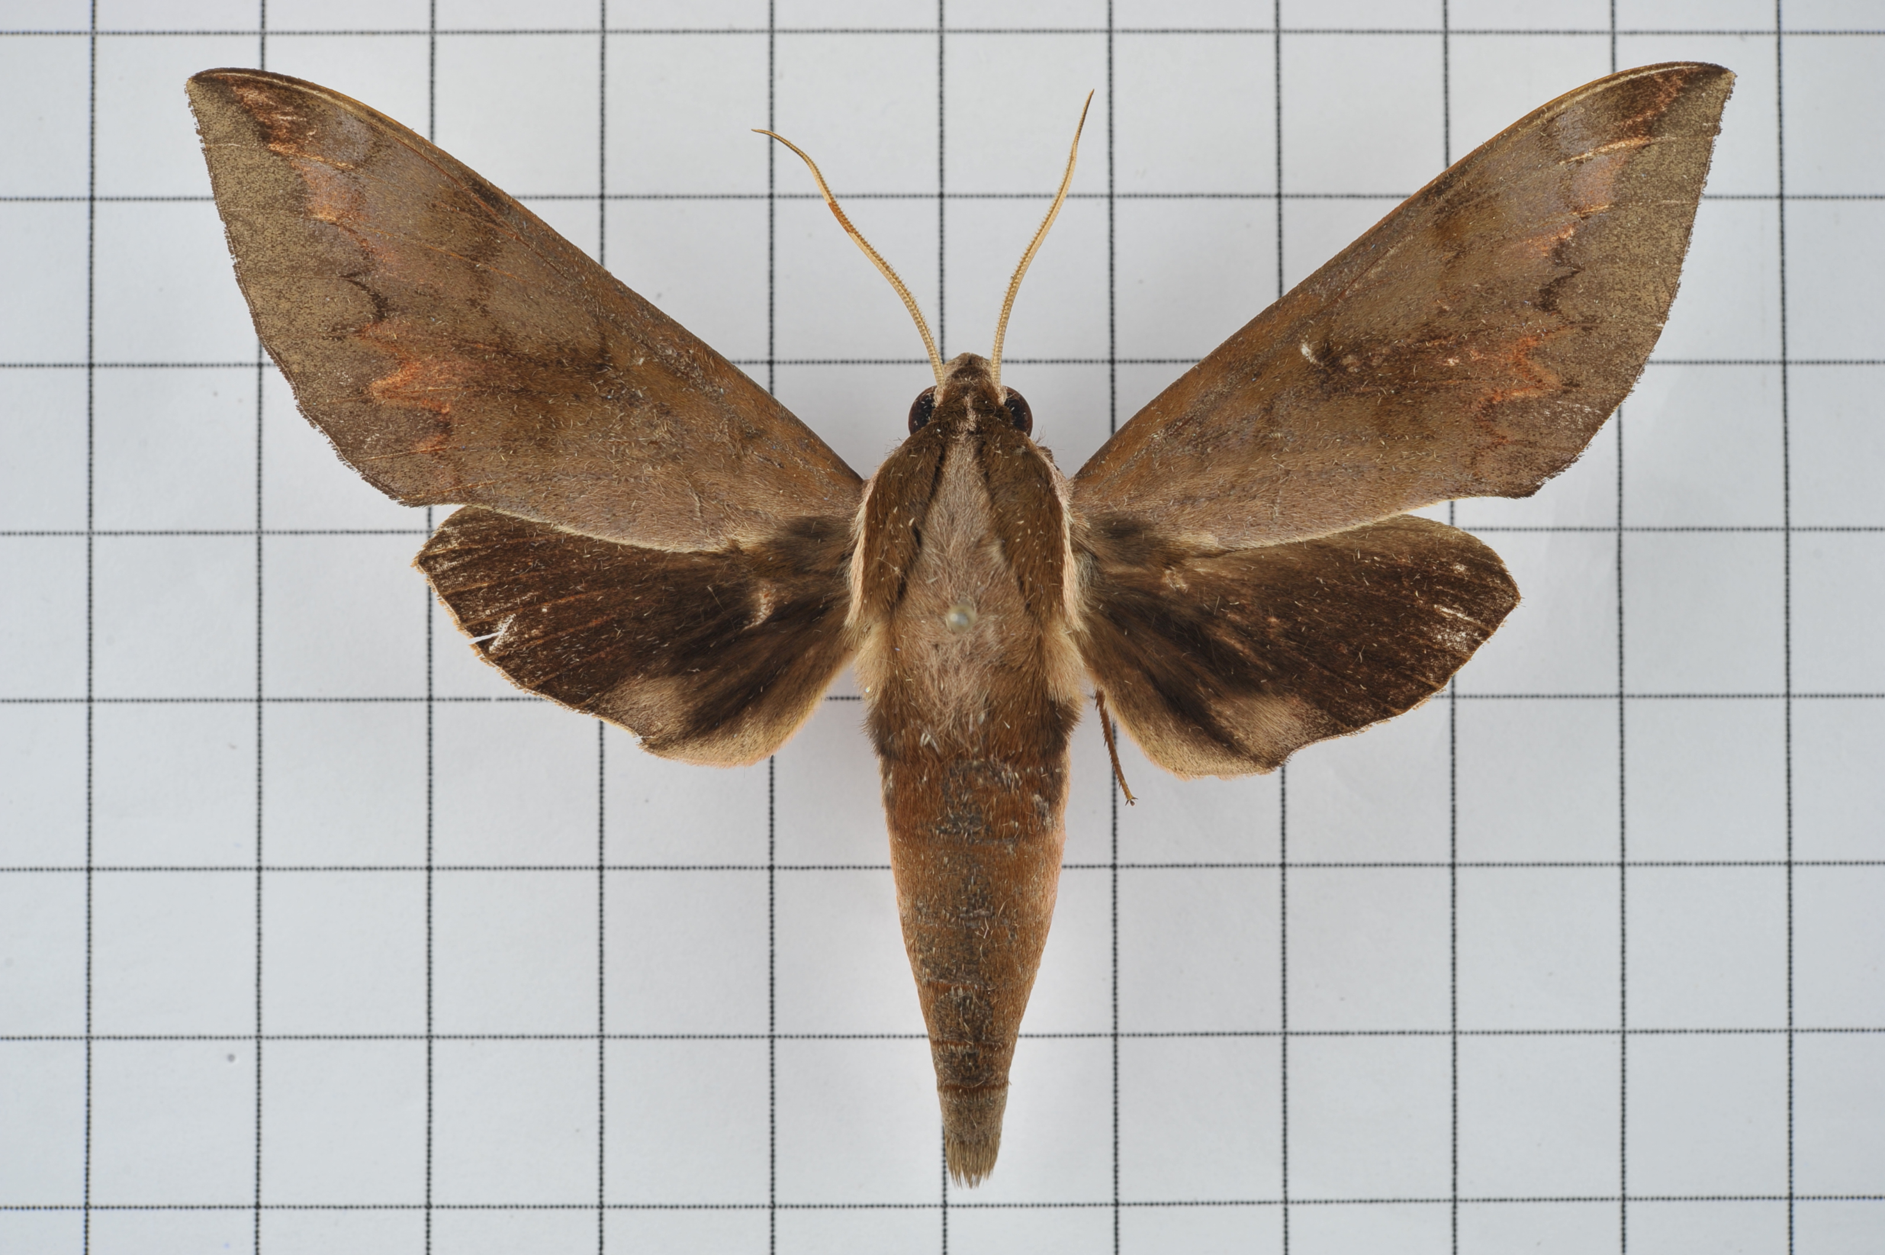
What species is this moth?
Acosmerycoides harterti
